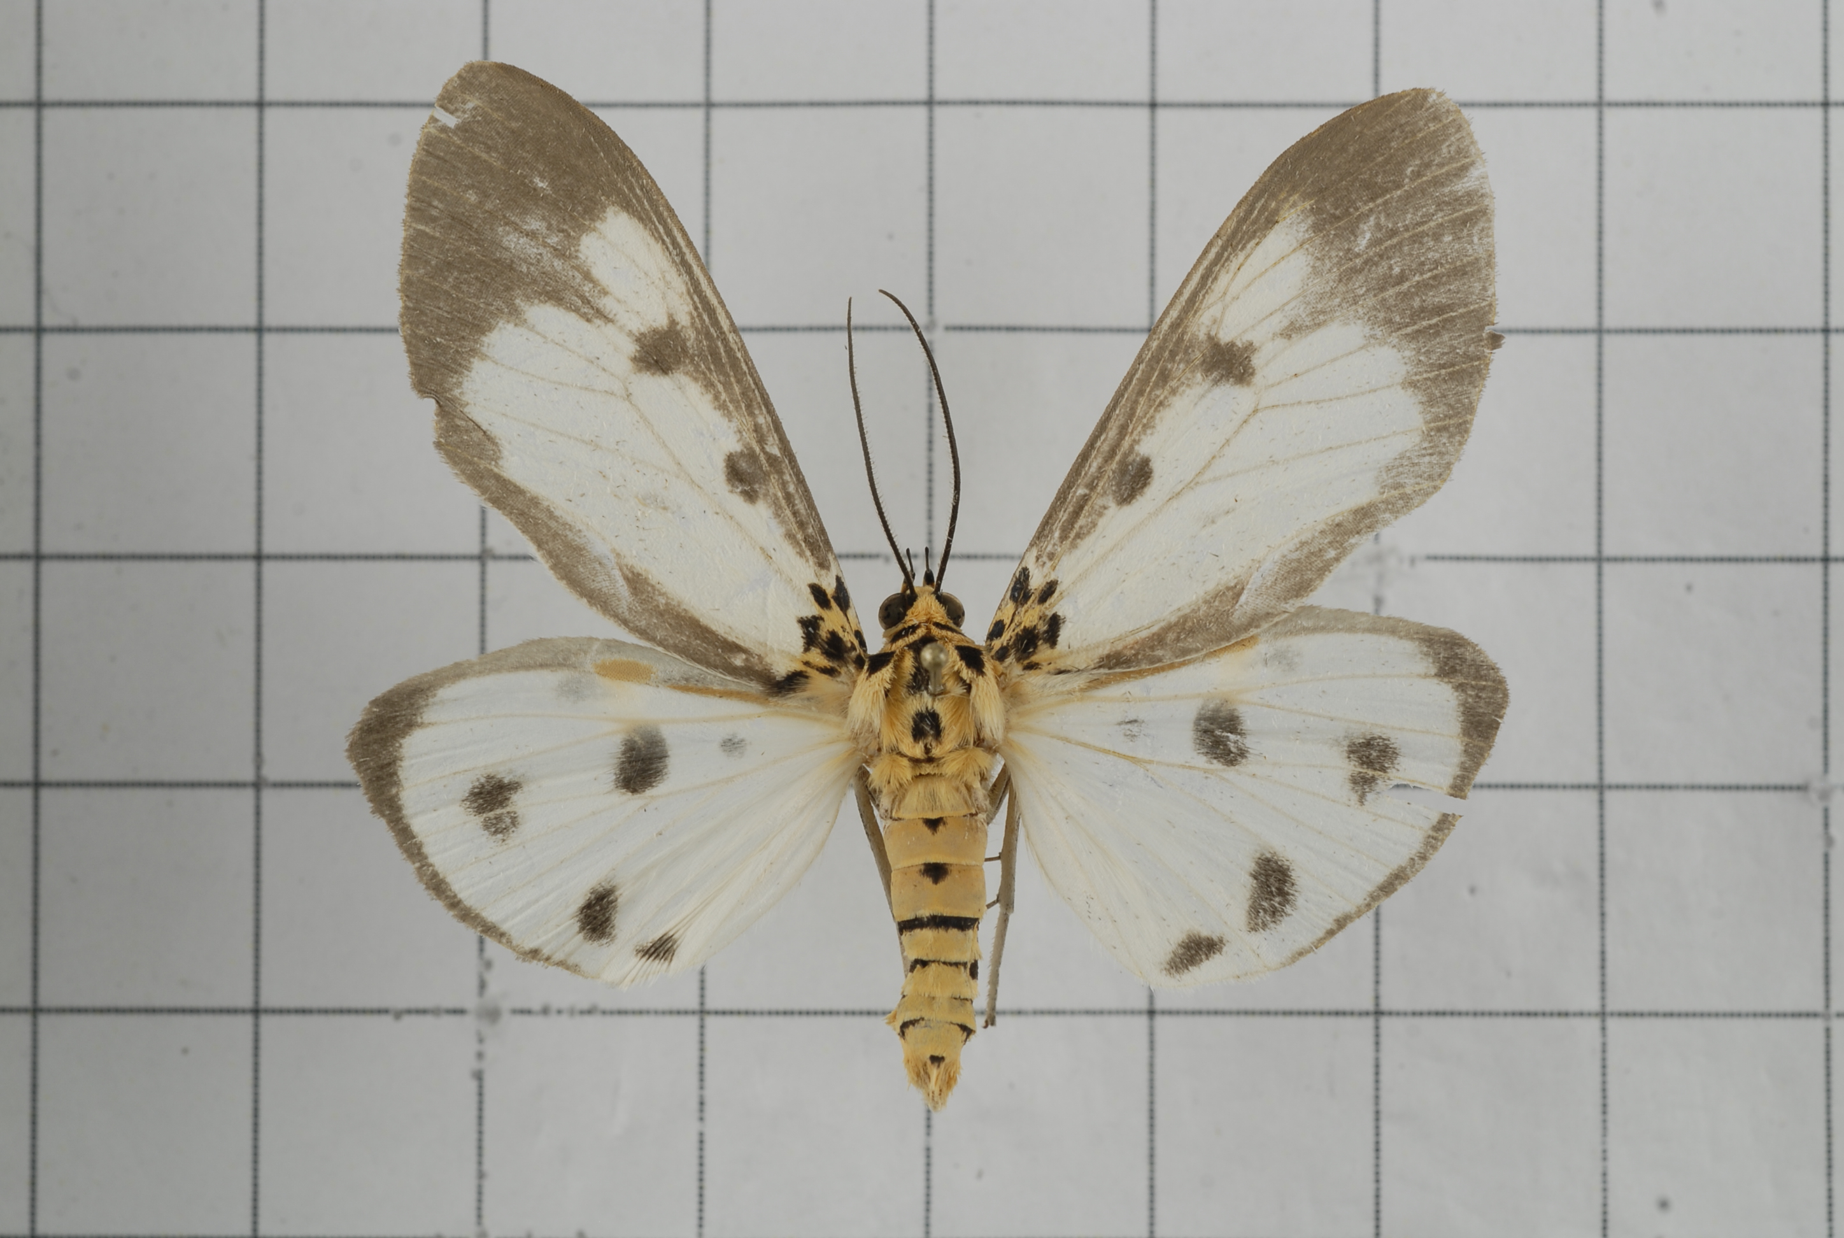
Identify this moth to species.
Asota plana lacteata
